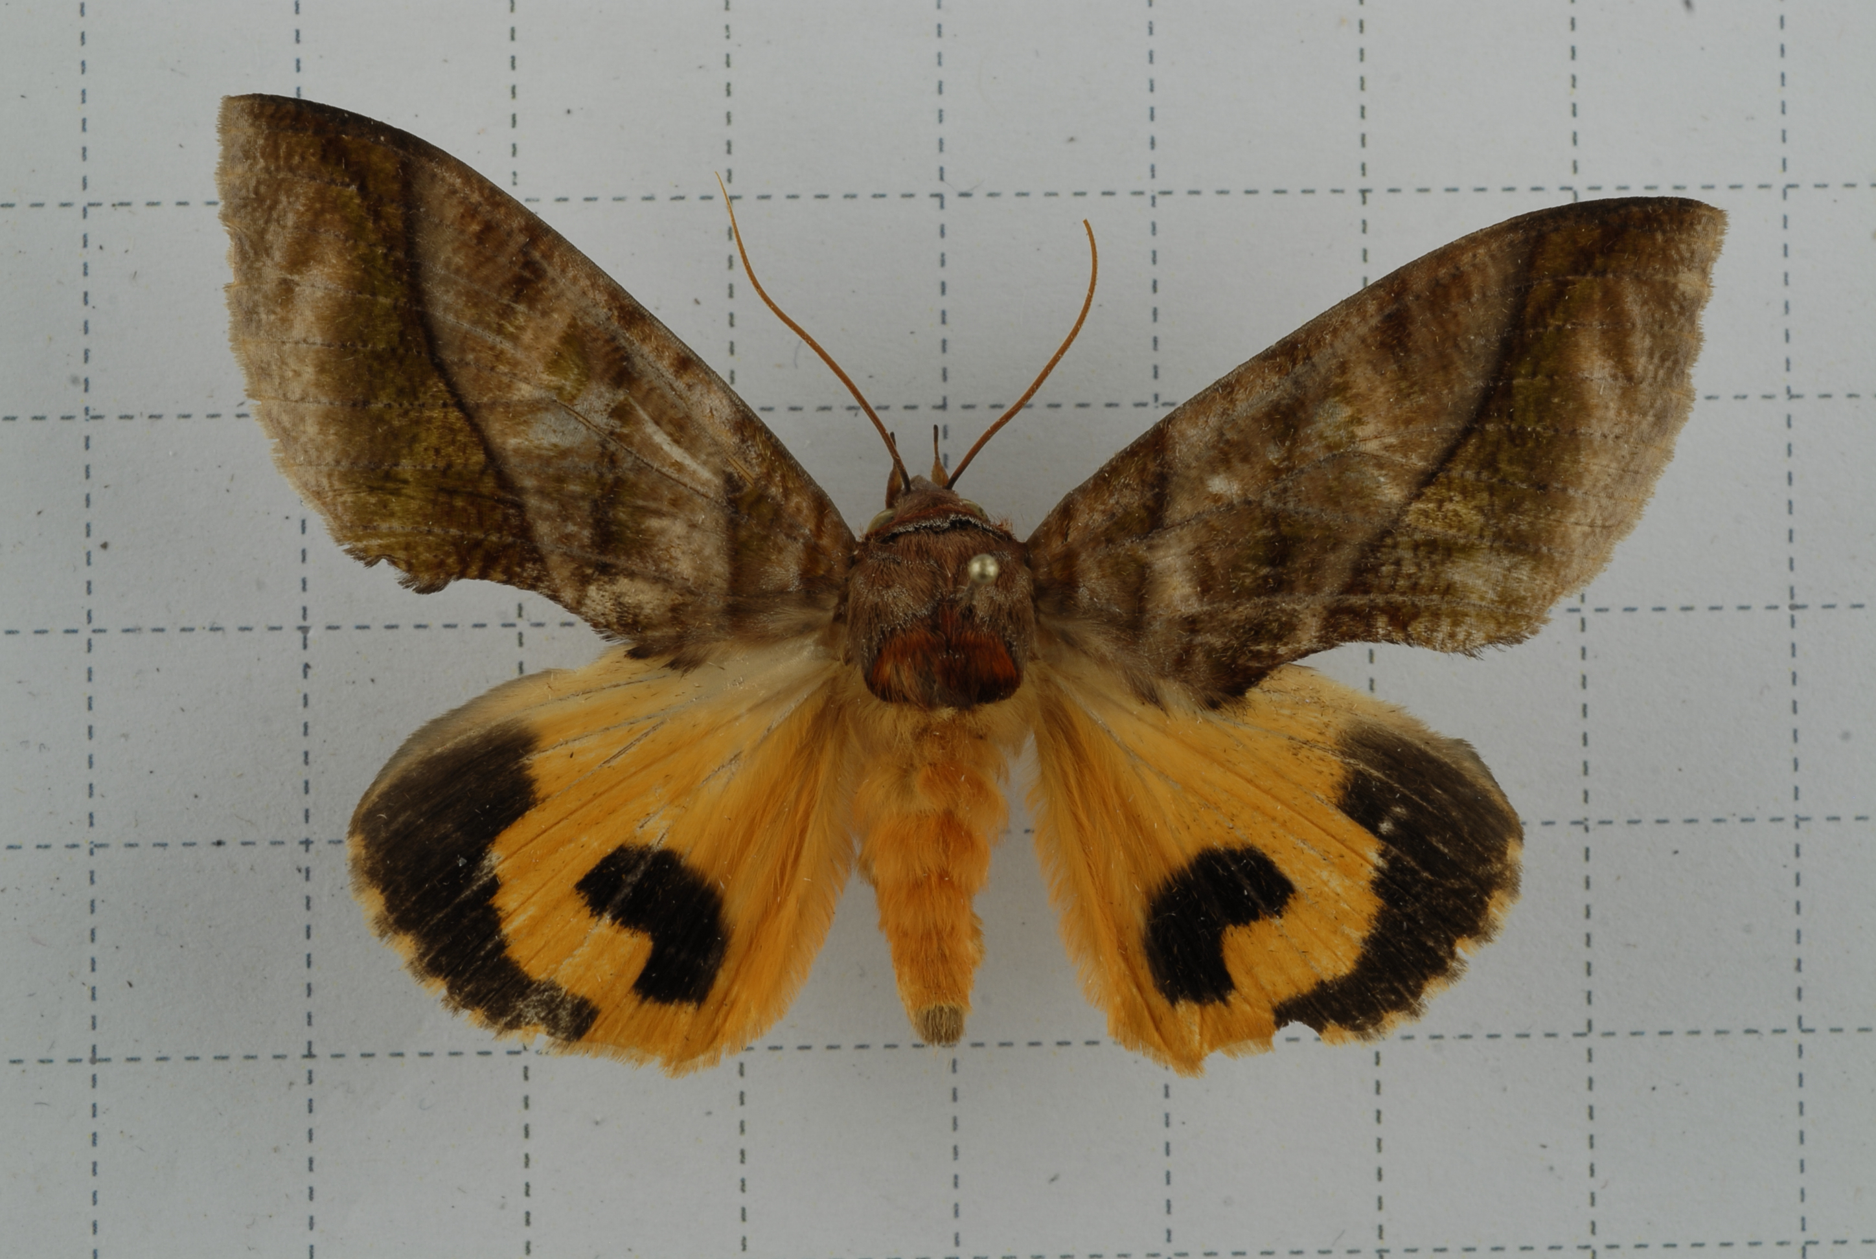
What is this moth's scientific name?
Eudocima homaena
